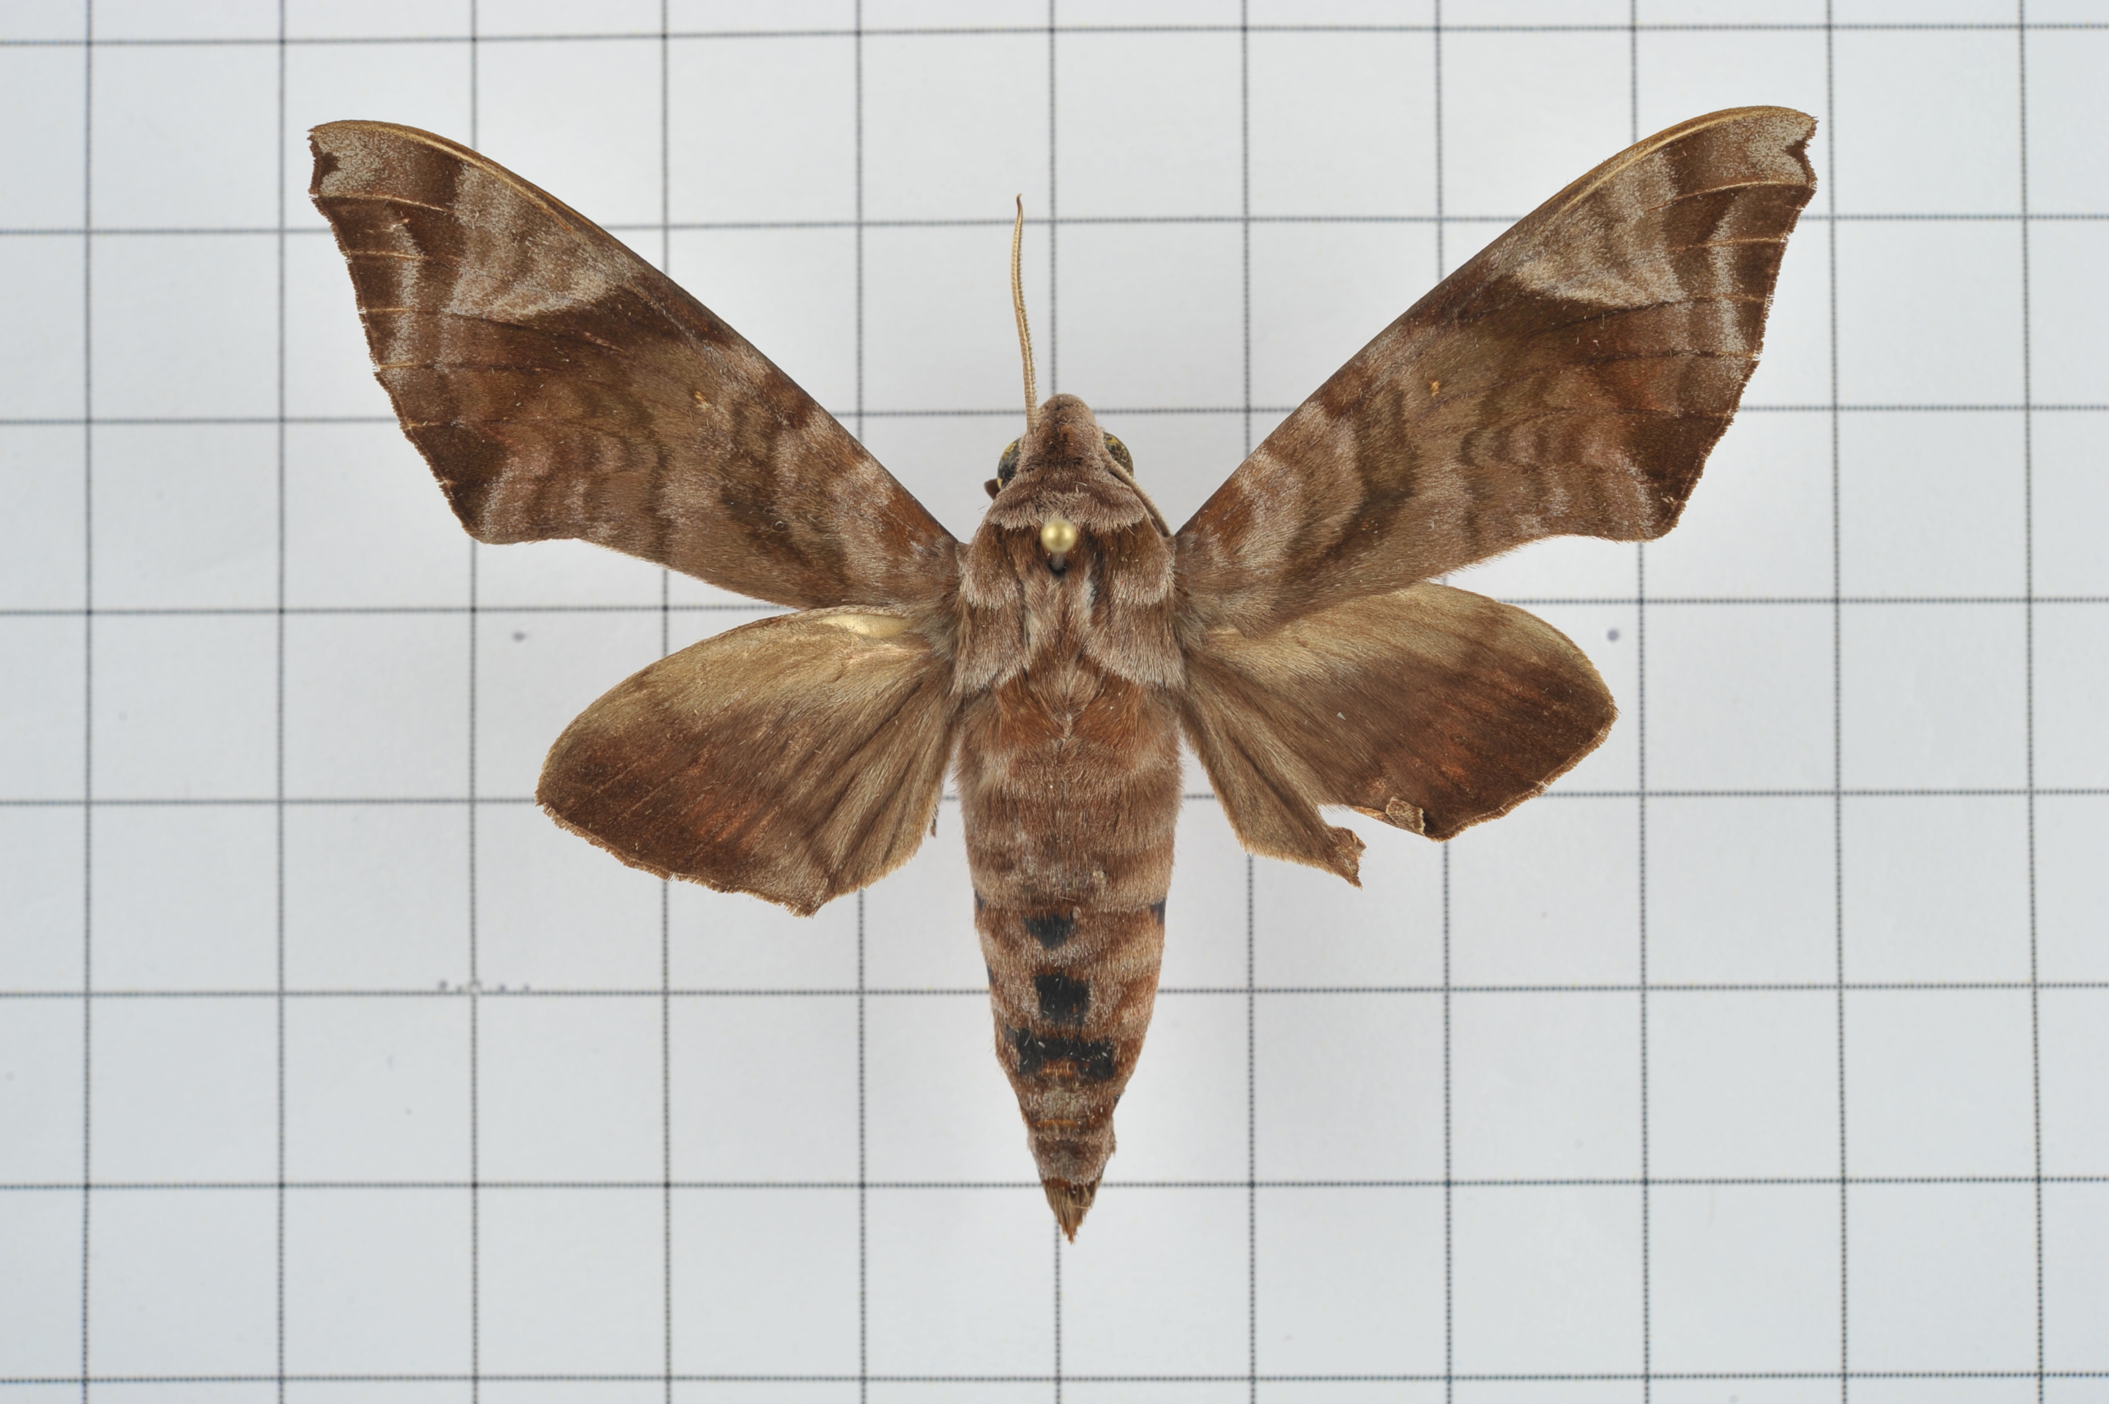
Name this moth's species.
Acosmeryx castanea
